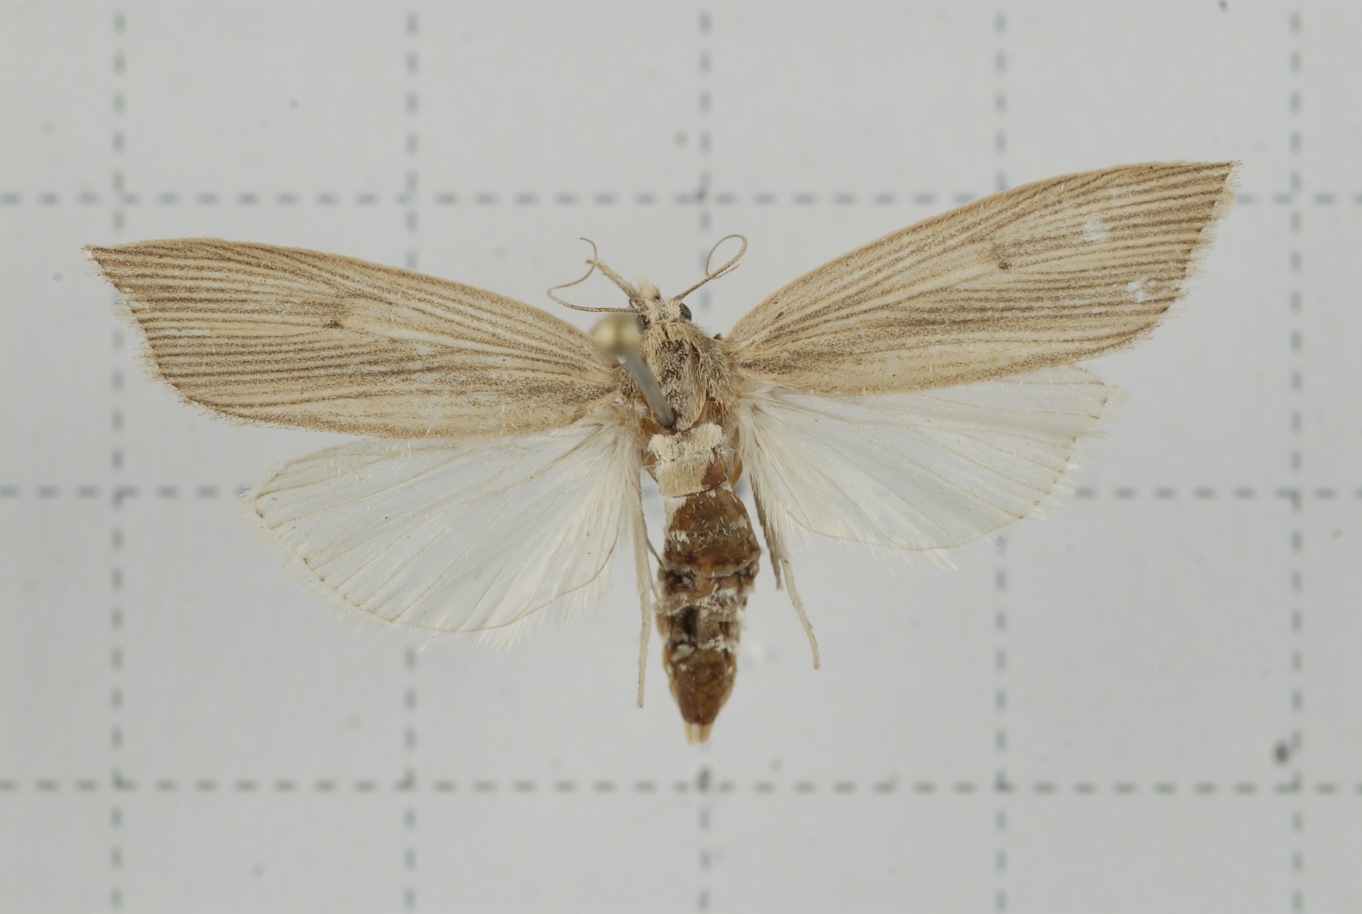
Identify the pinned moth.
Chilo sacchariphagus
